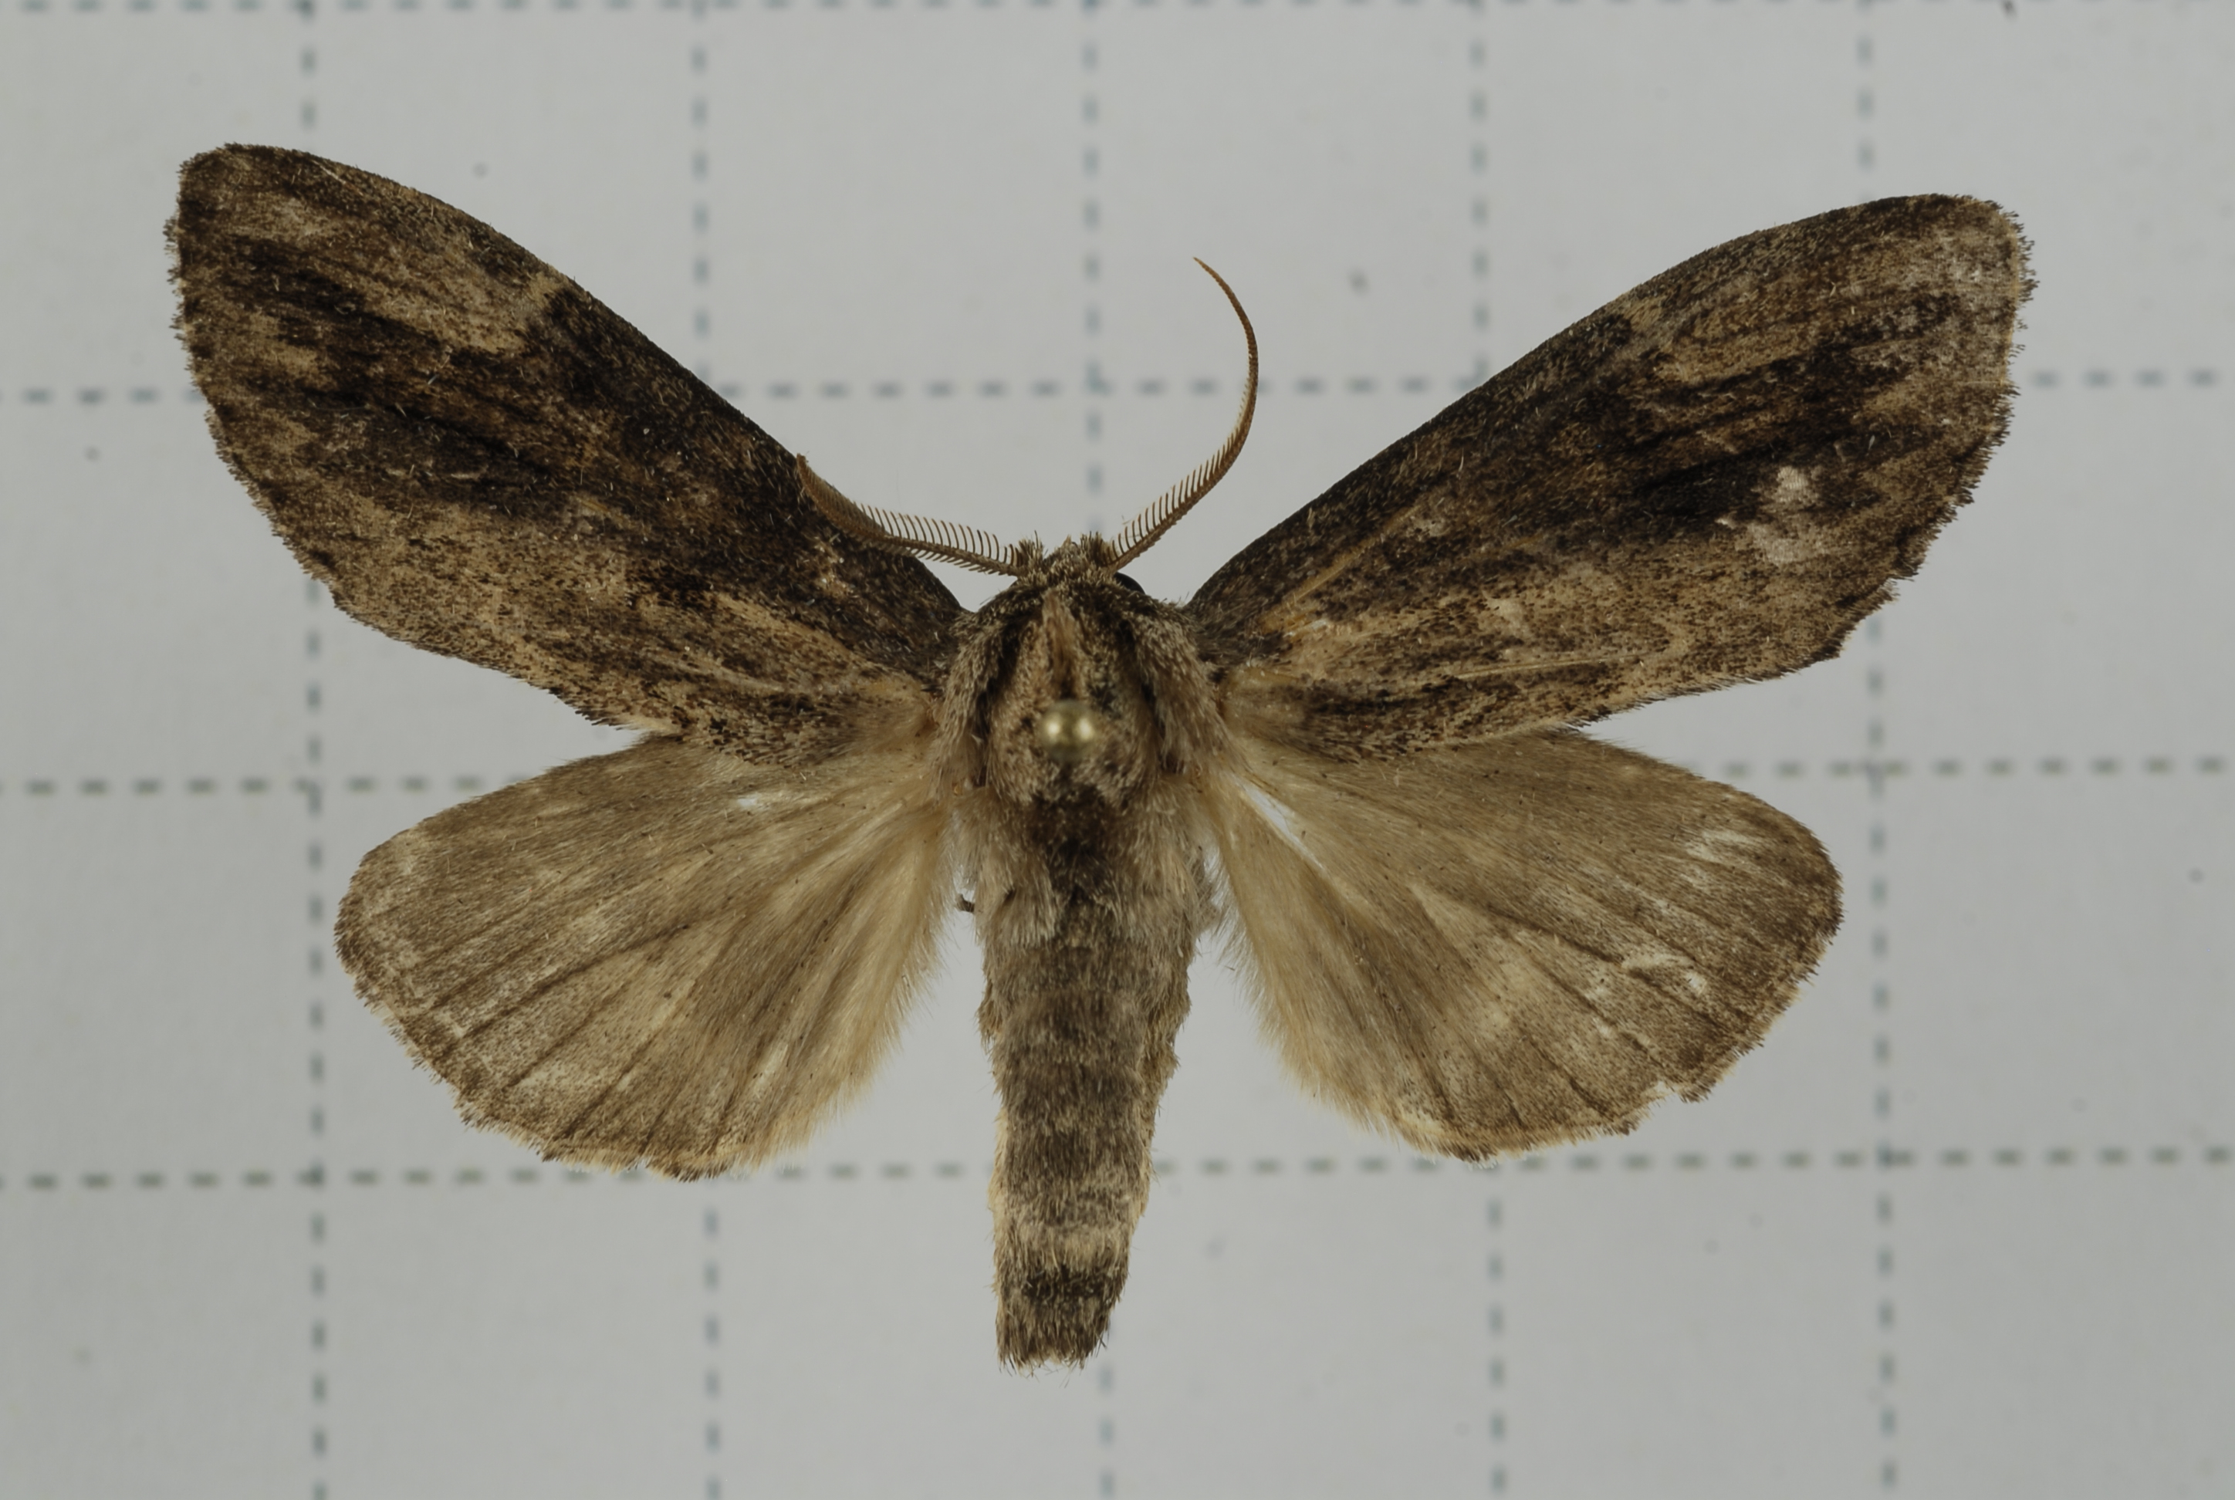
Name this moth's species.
Allodontoides tenebrosa
